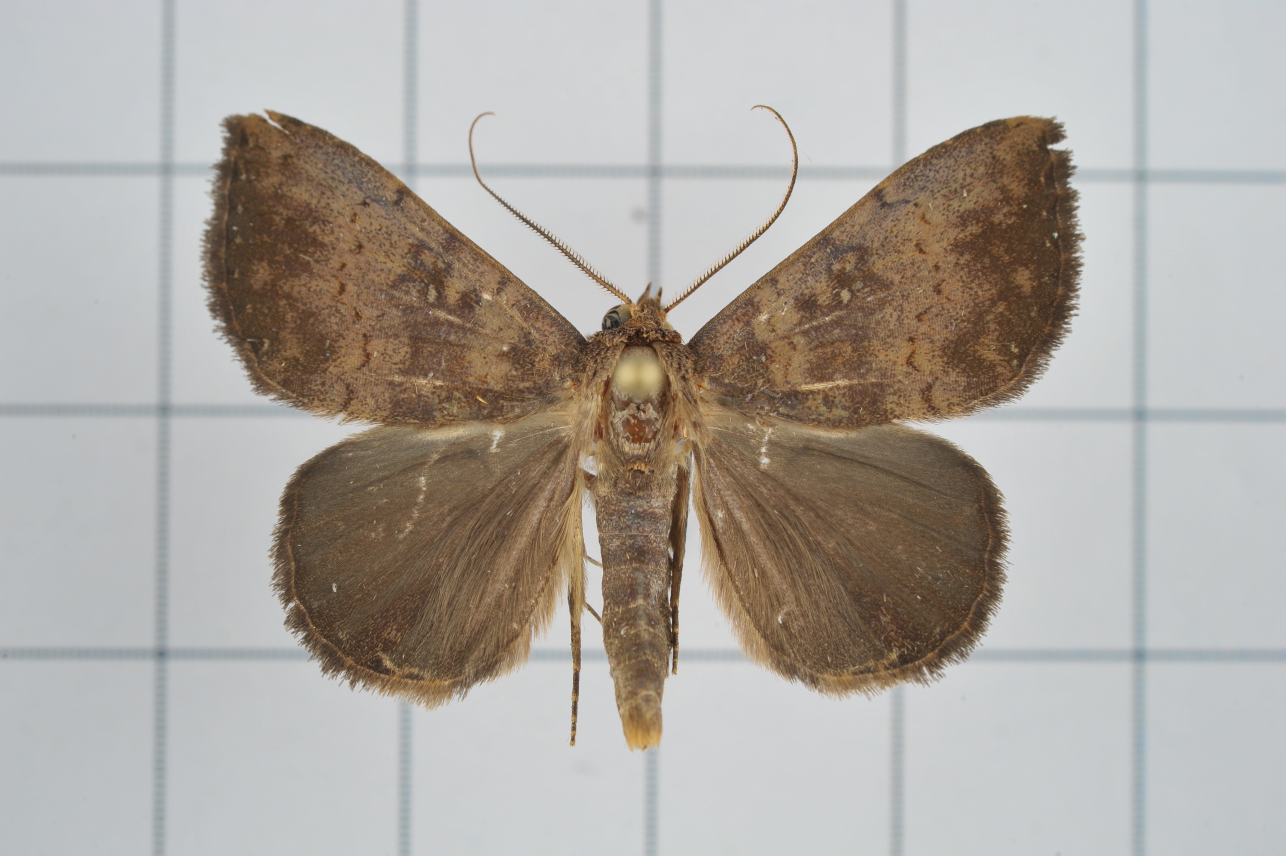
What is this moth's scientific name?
Scedopla umbrosa
